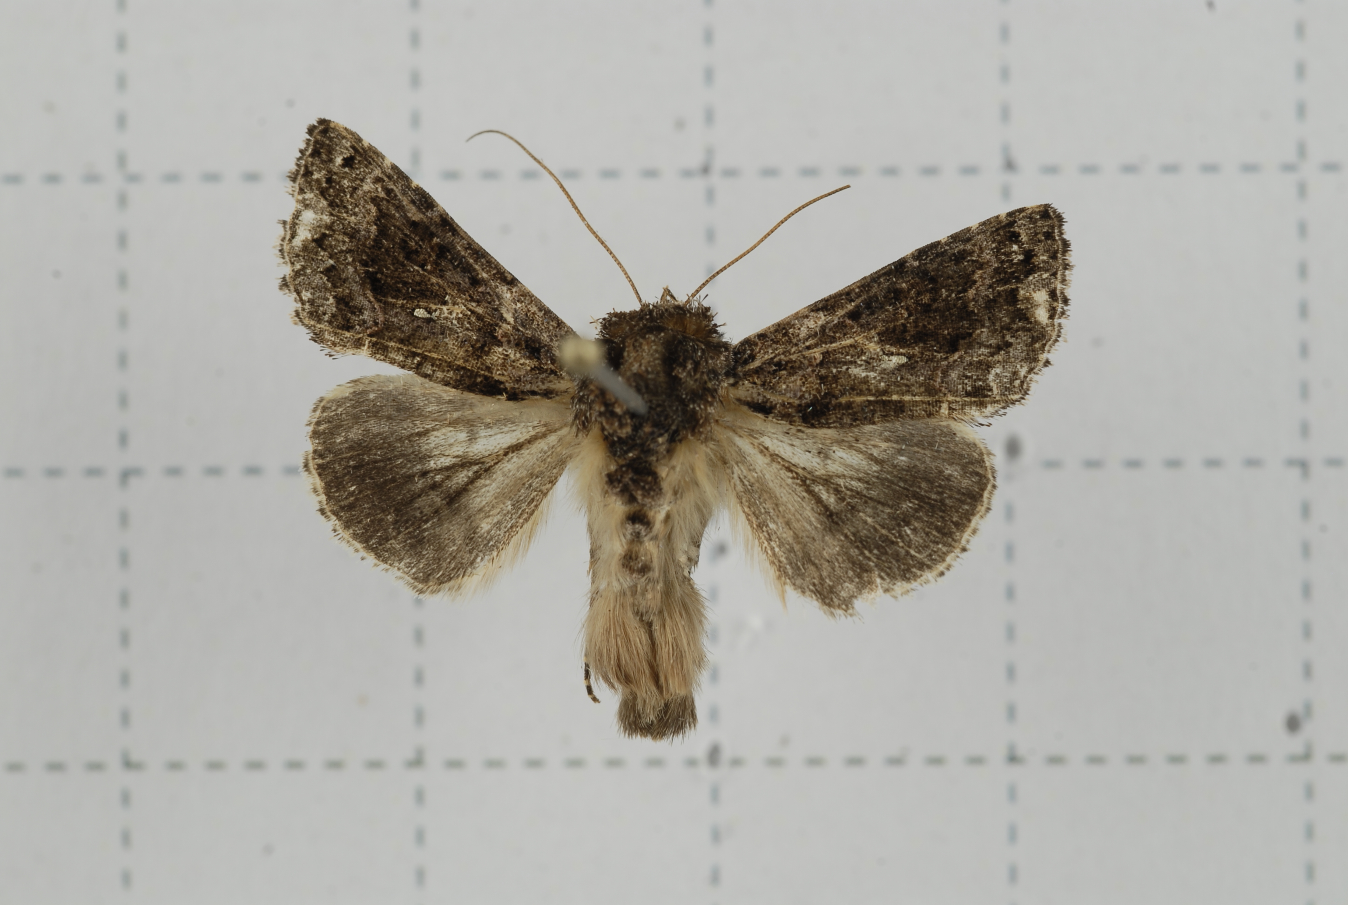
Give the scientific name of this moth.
Ctenoplusia kosemponensis
